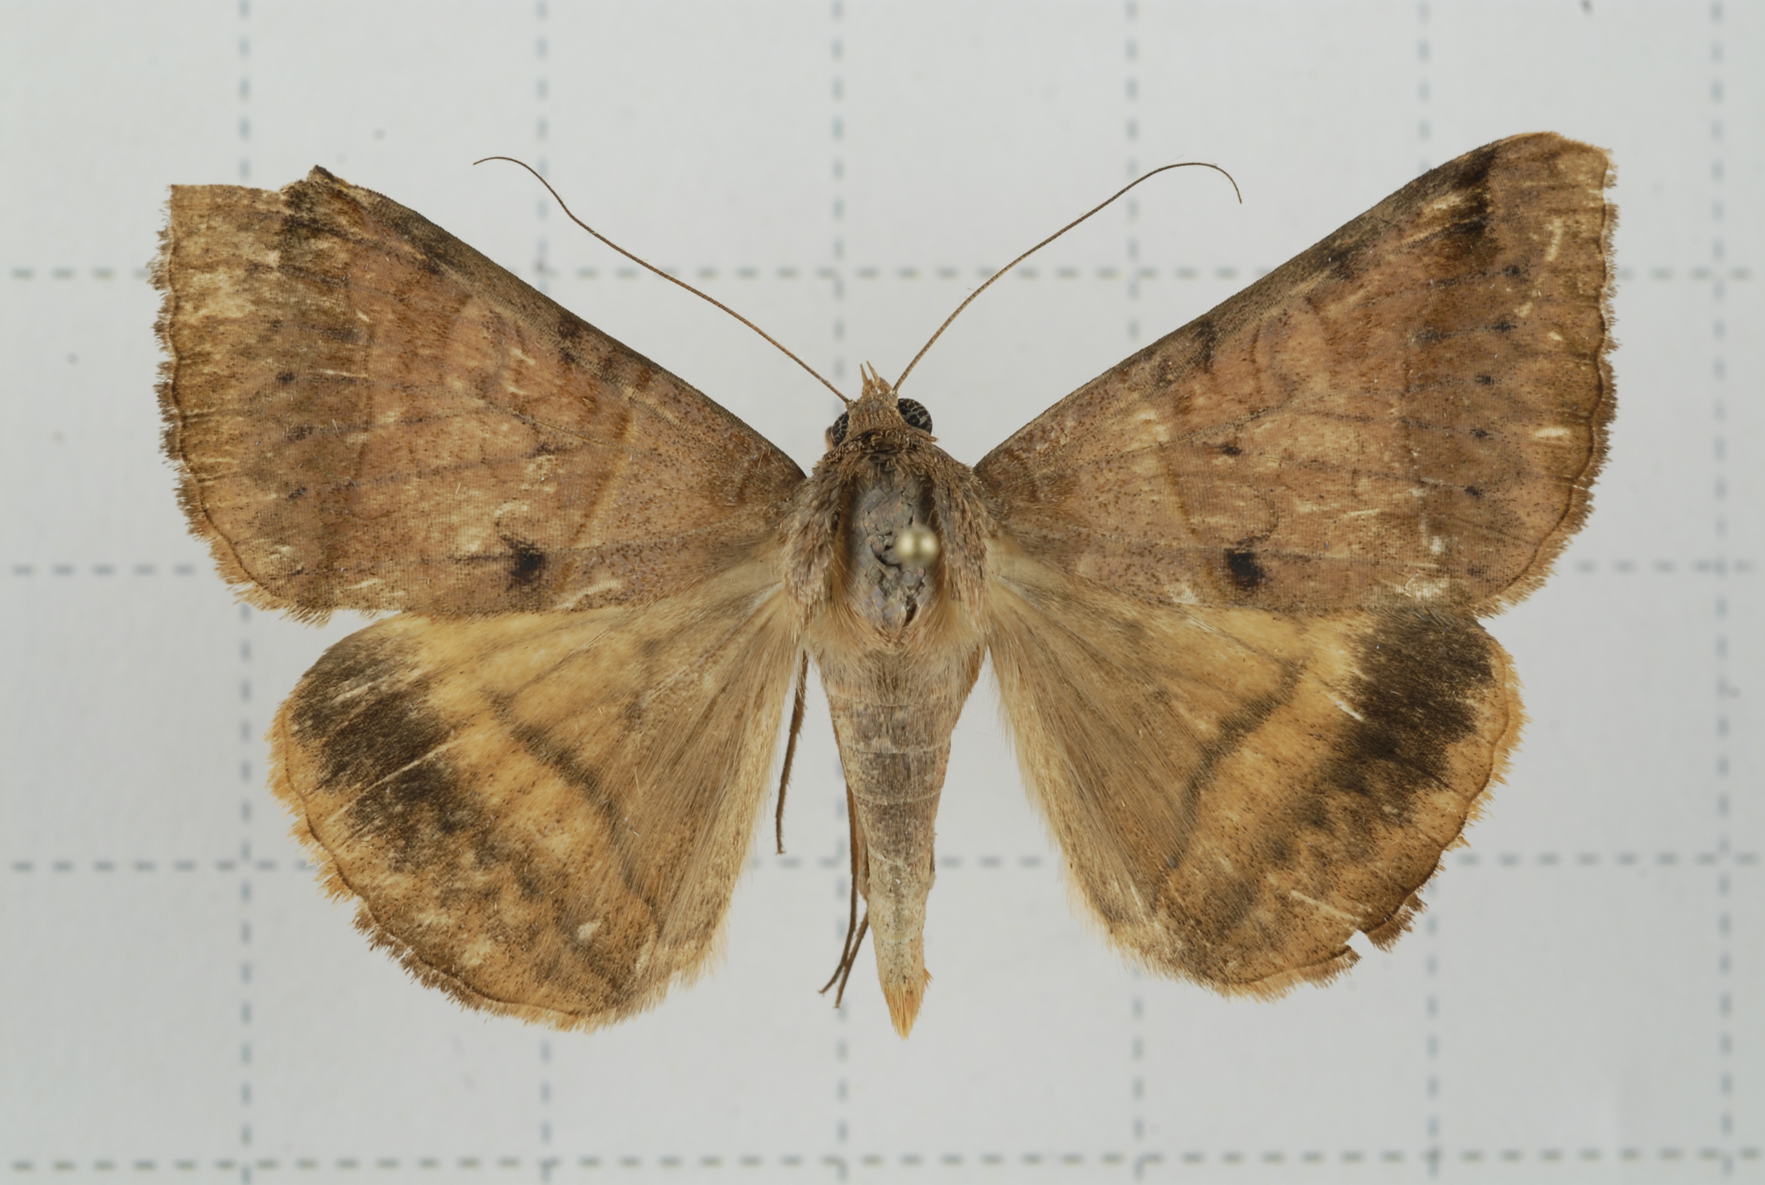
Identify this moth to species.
Mocis undata
